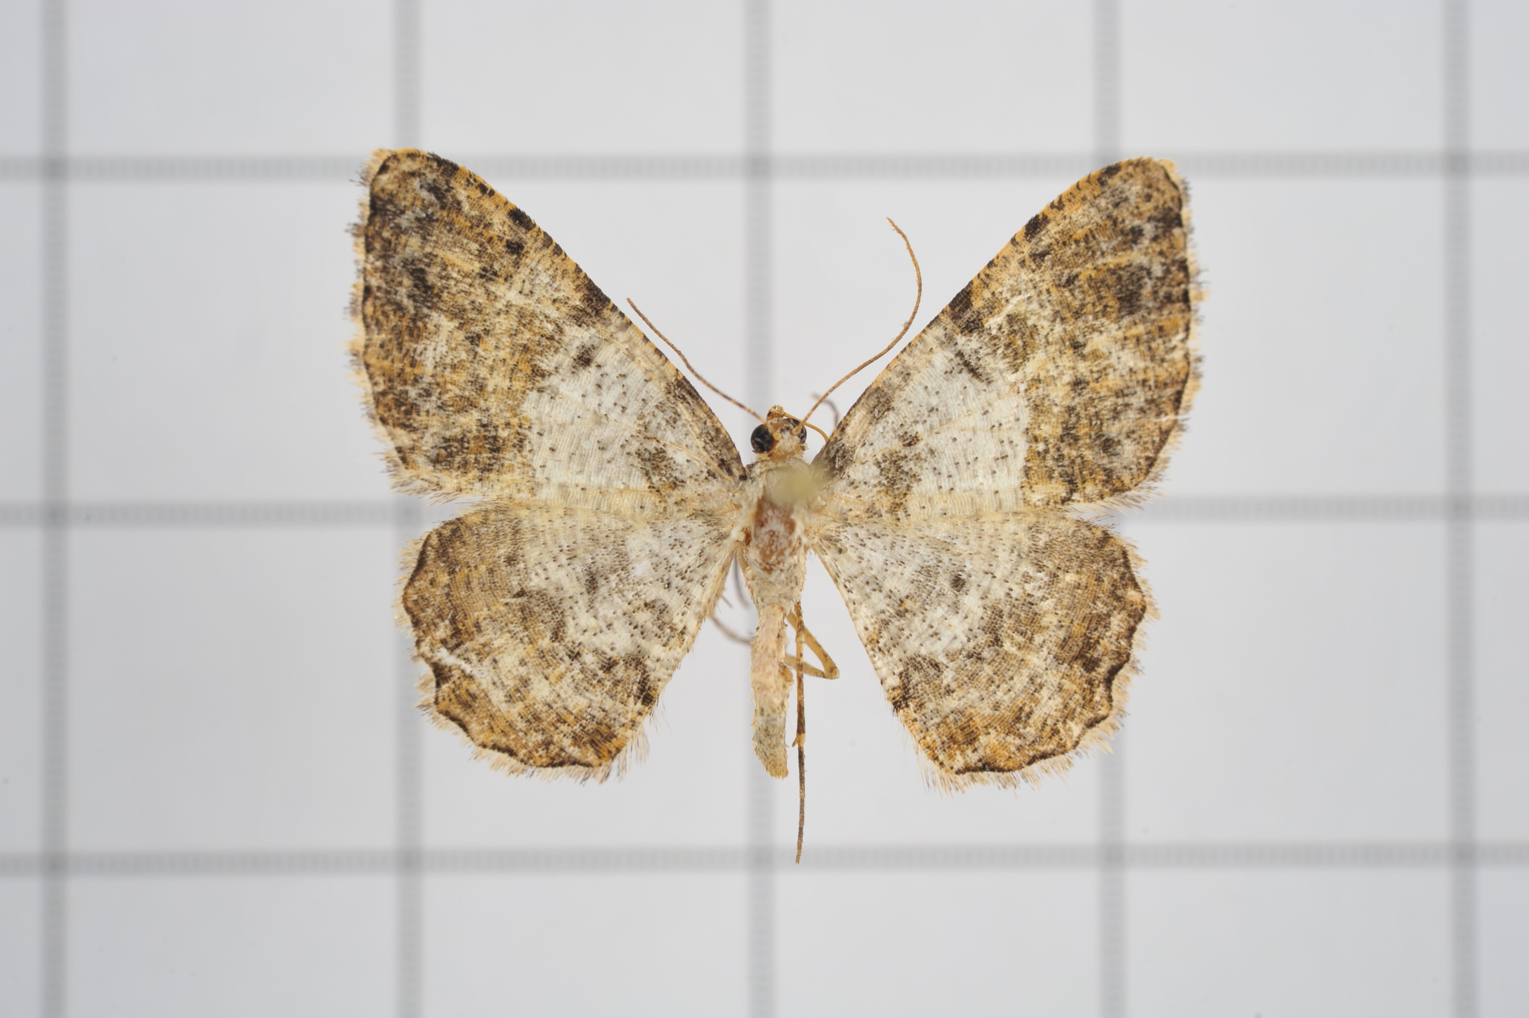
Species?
Psilalcis albibasis
